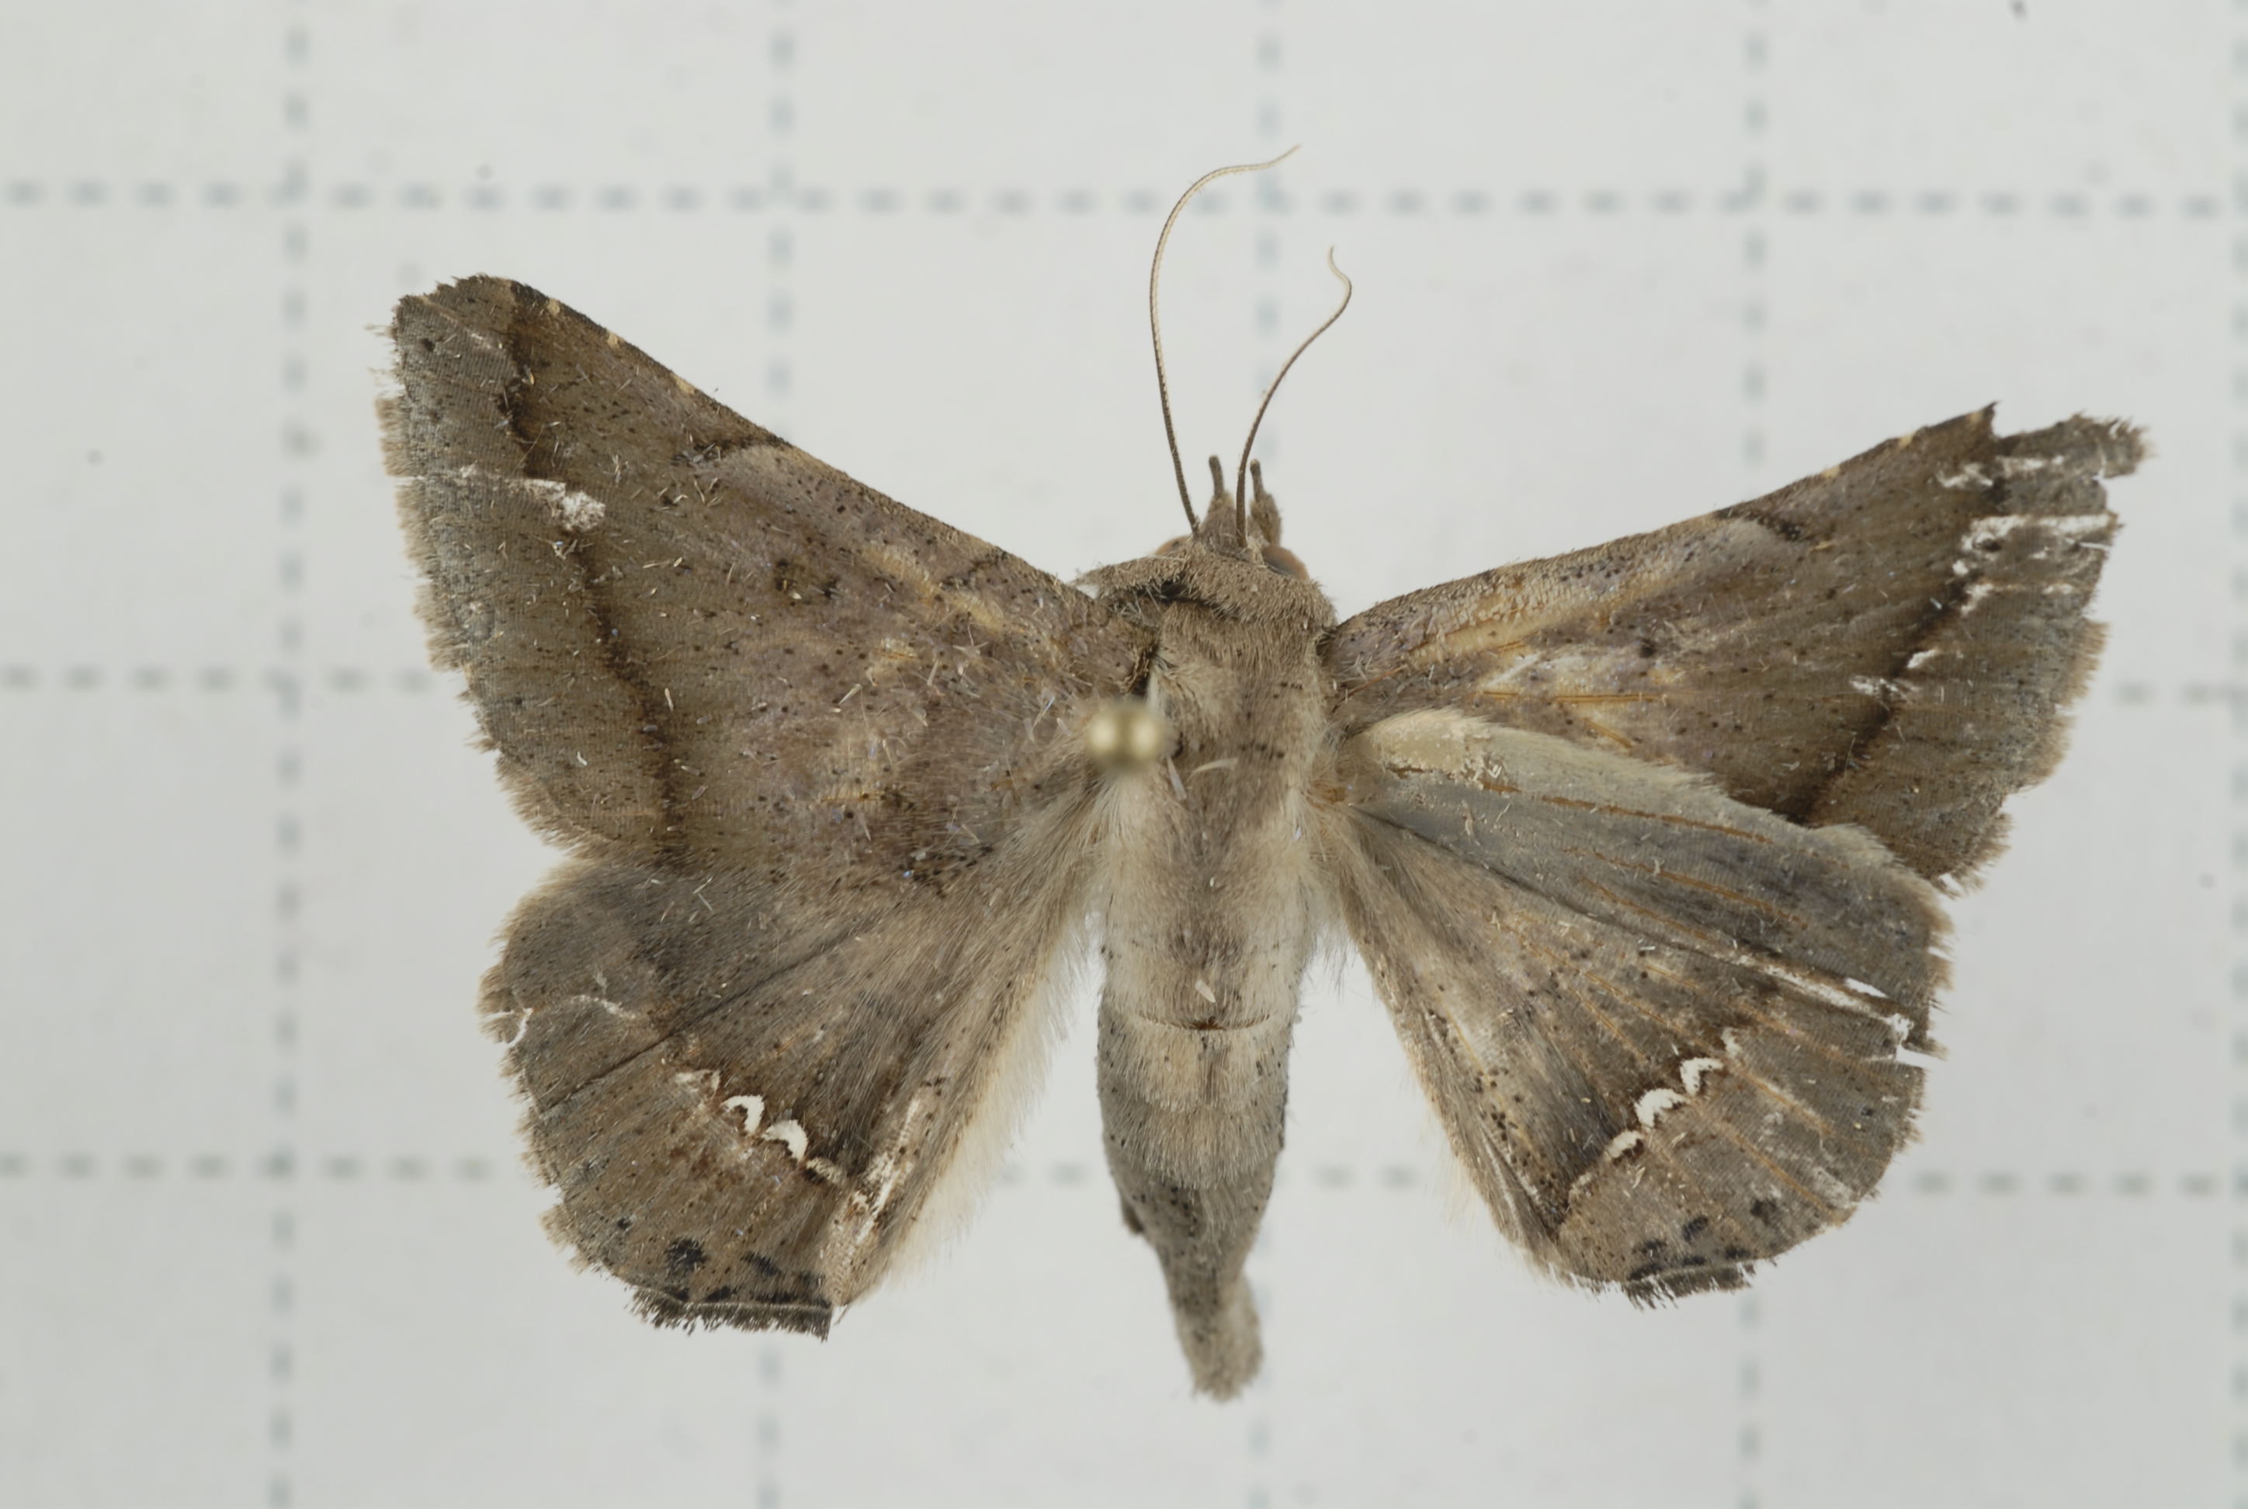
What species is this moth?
Macaldenia palumba
